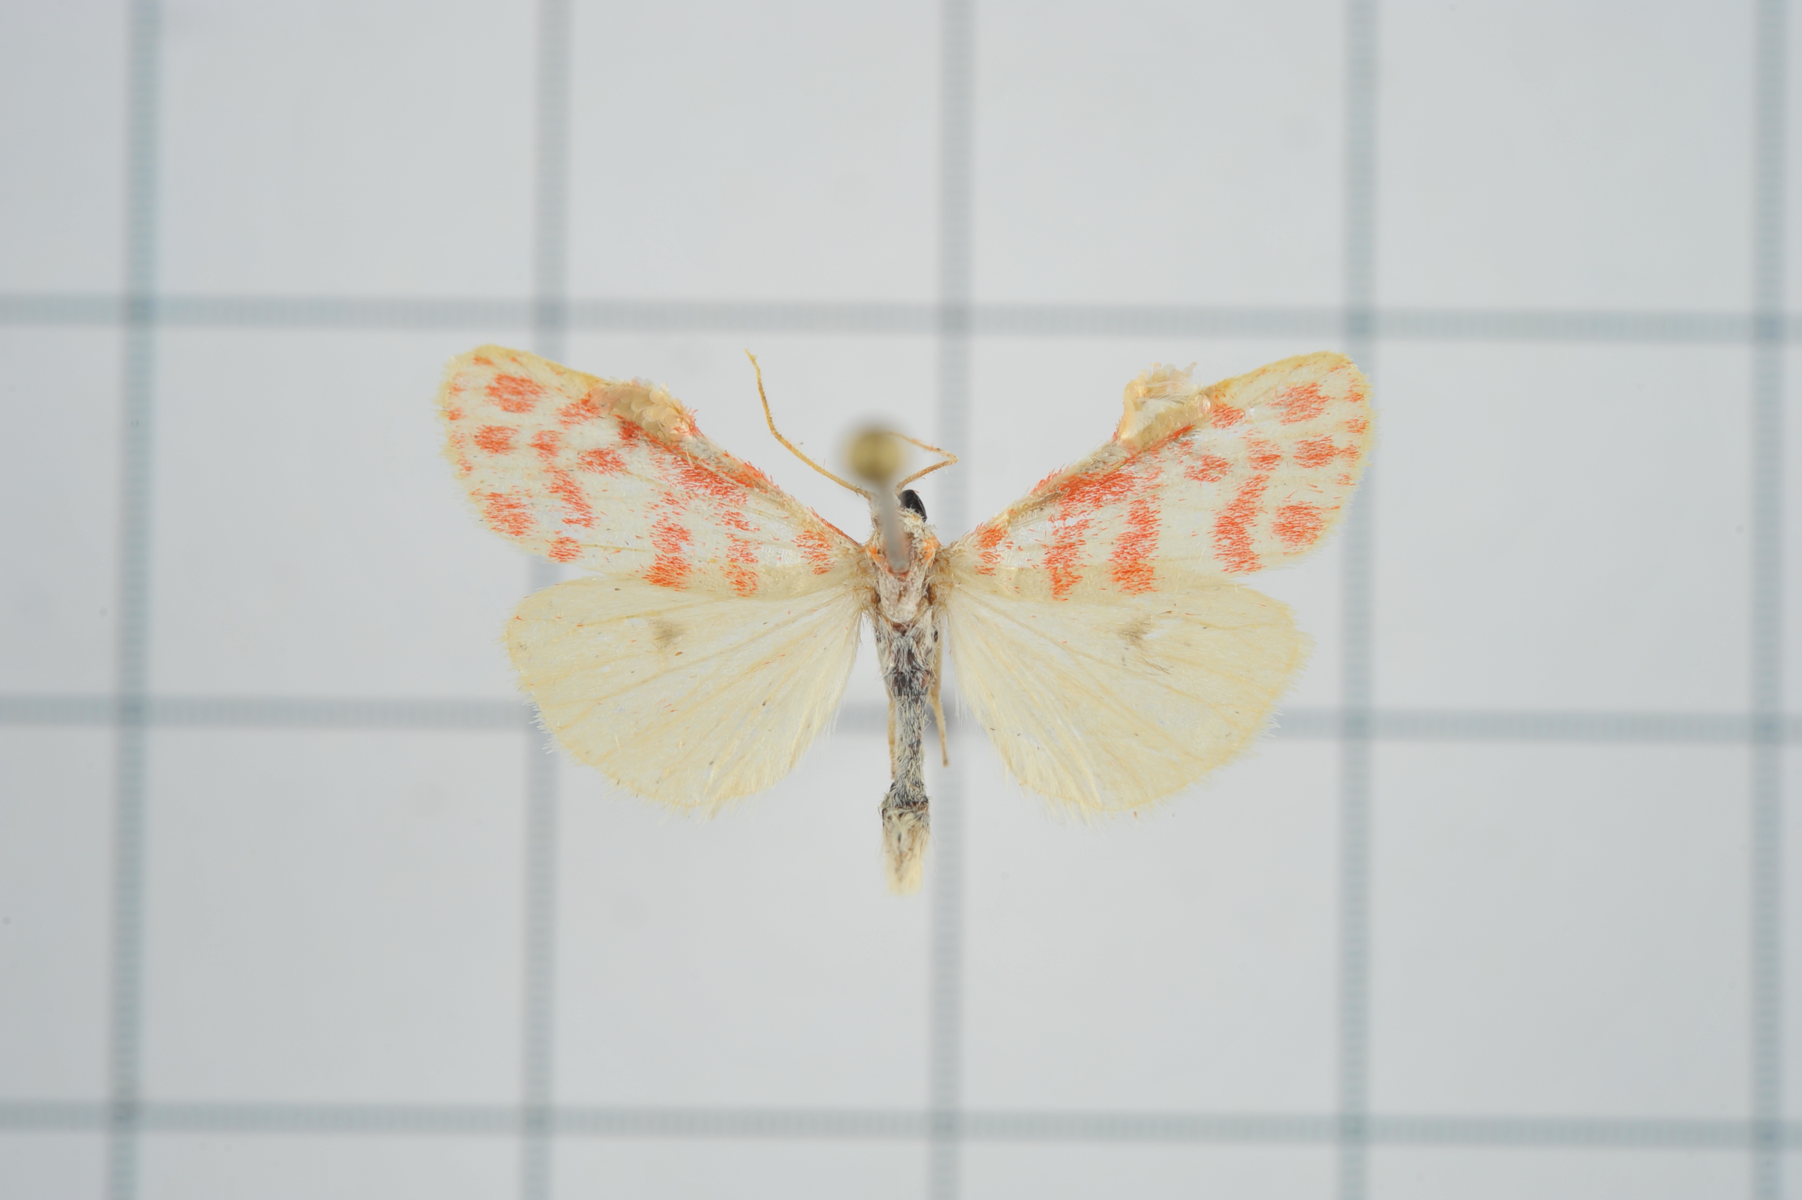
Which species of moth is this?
Nephelomilta karenkonis
